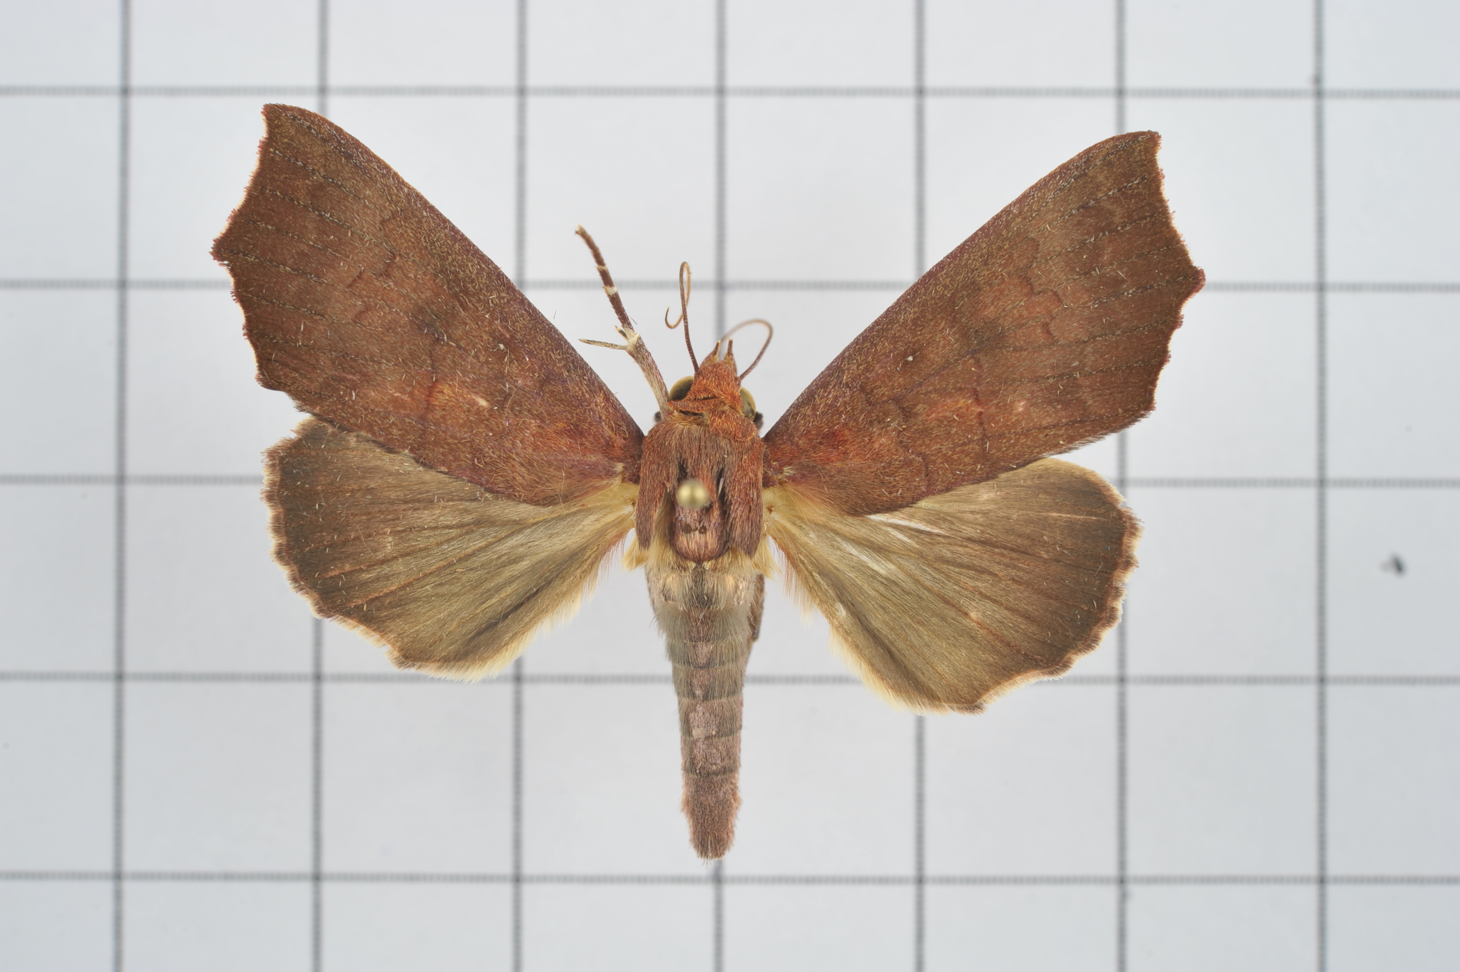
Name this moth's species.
Rusicada privata
